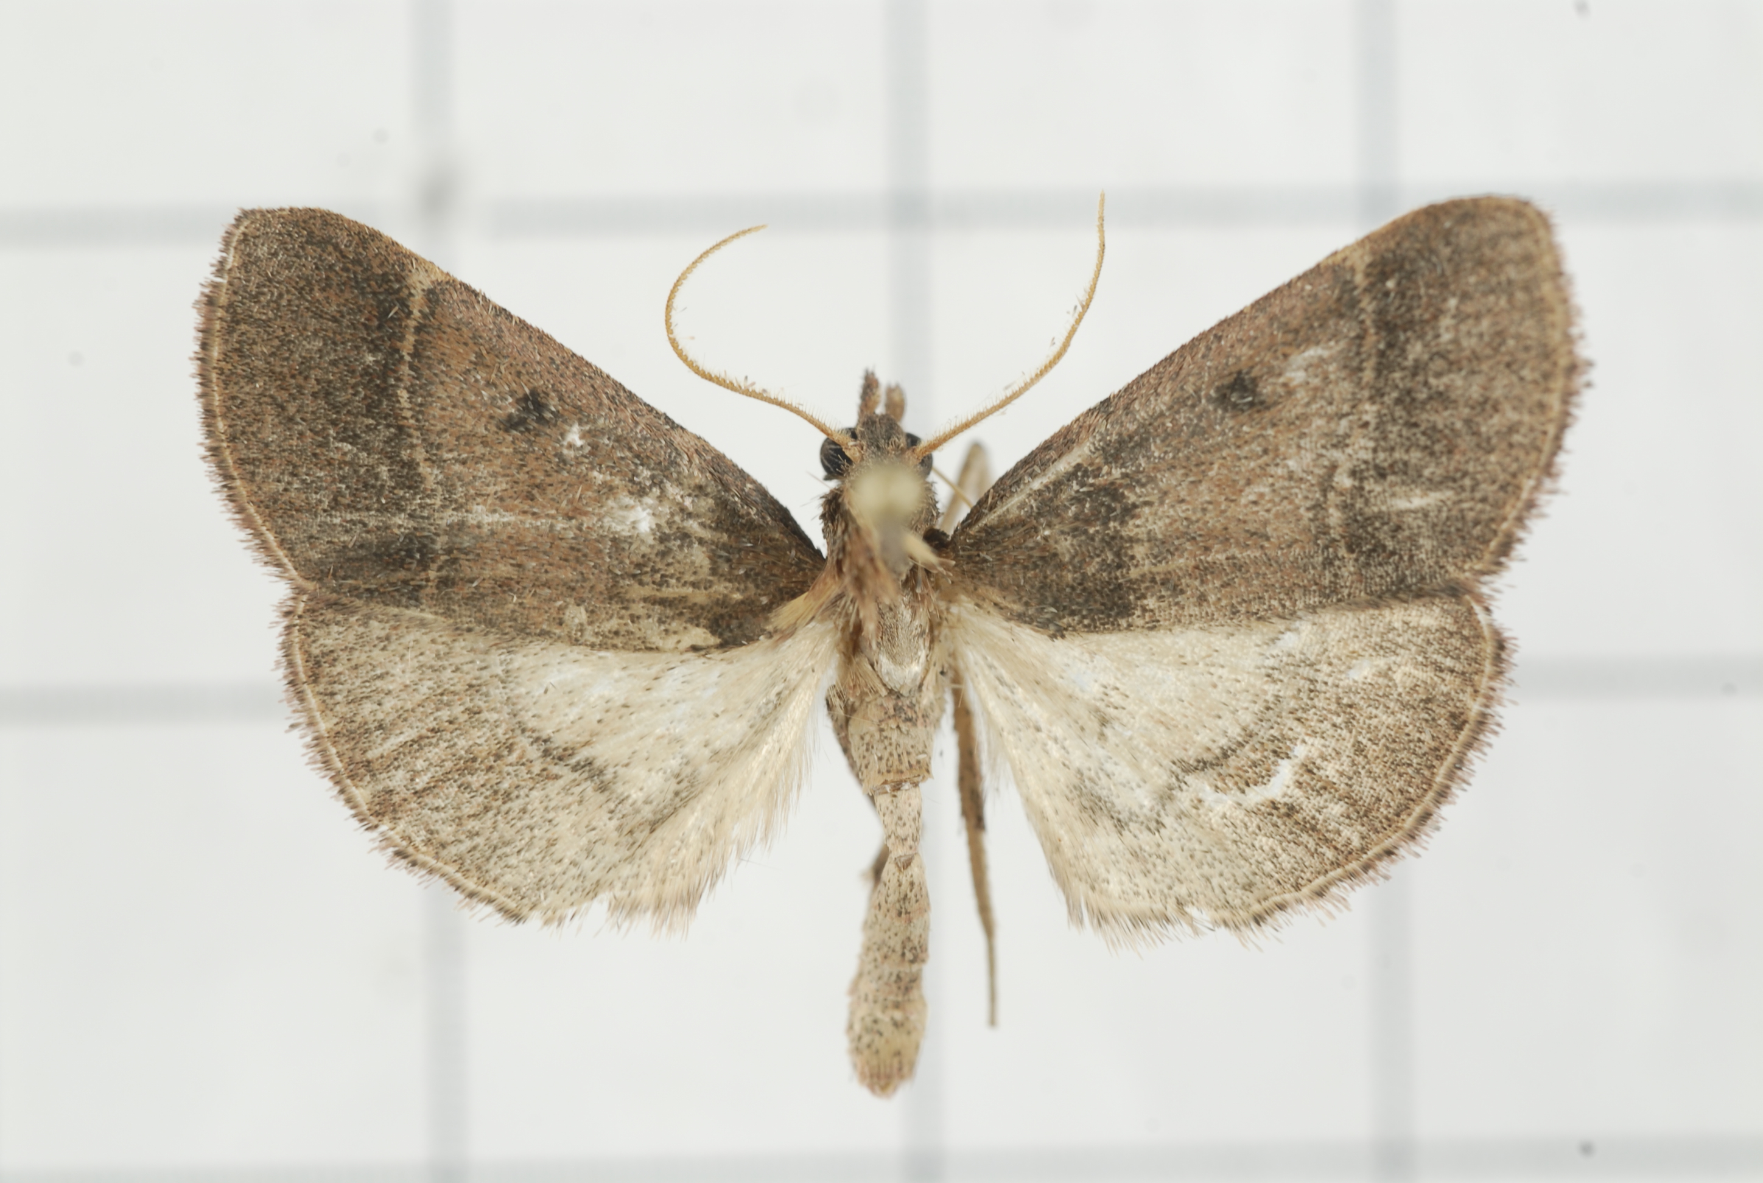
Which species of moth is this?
Arippara indicator
